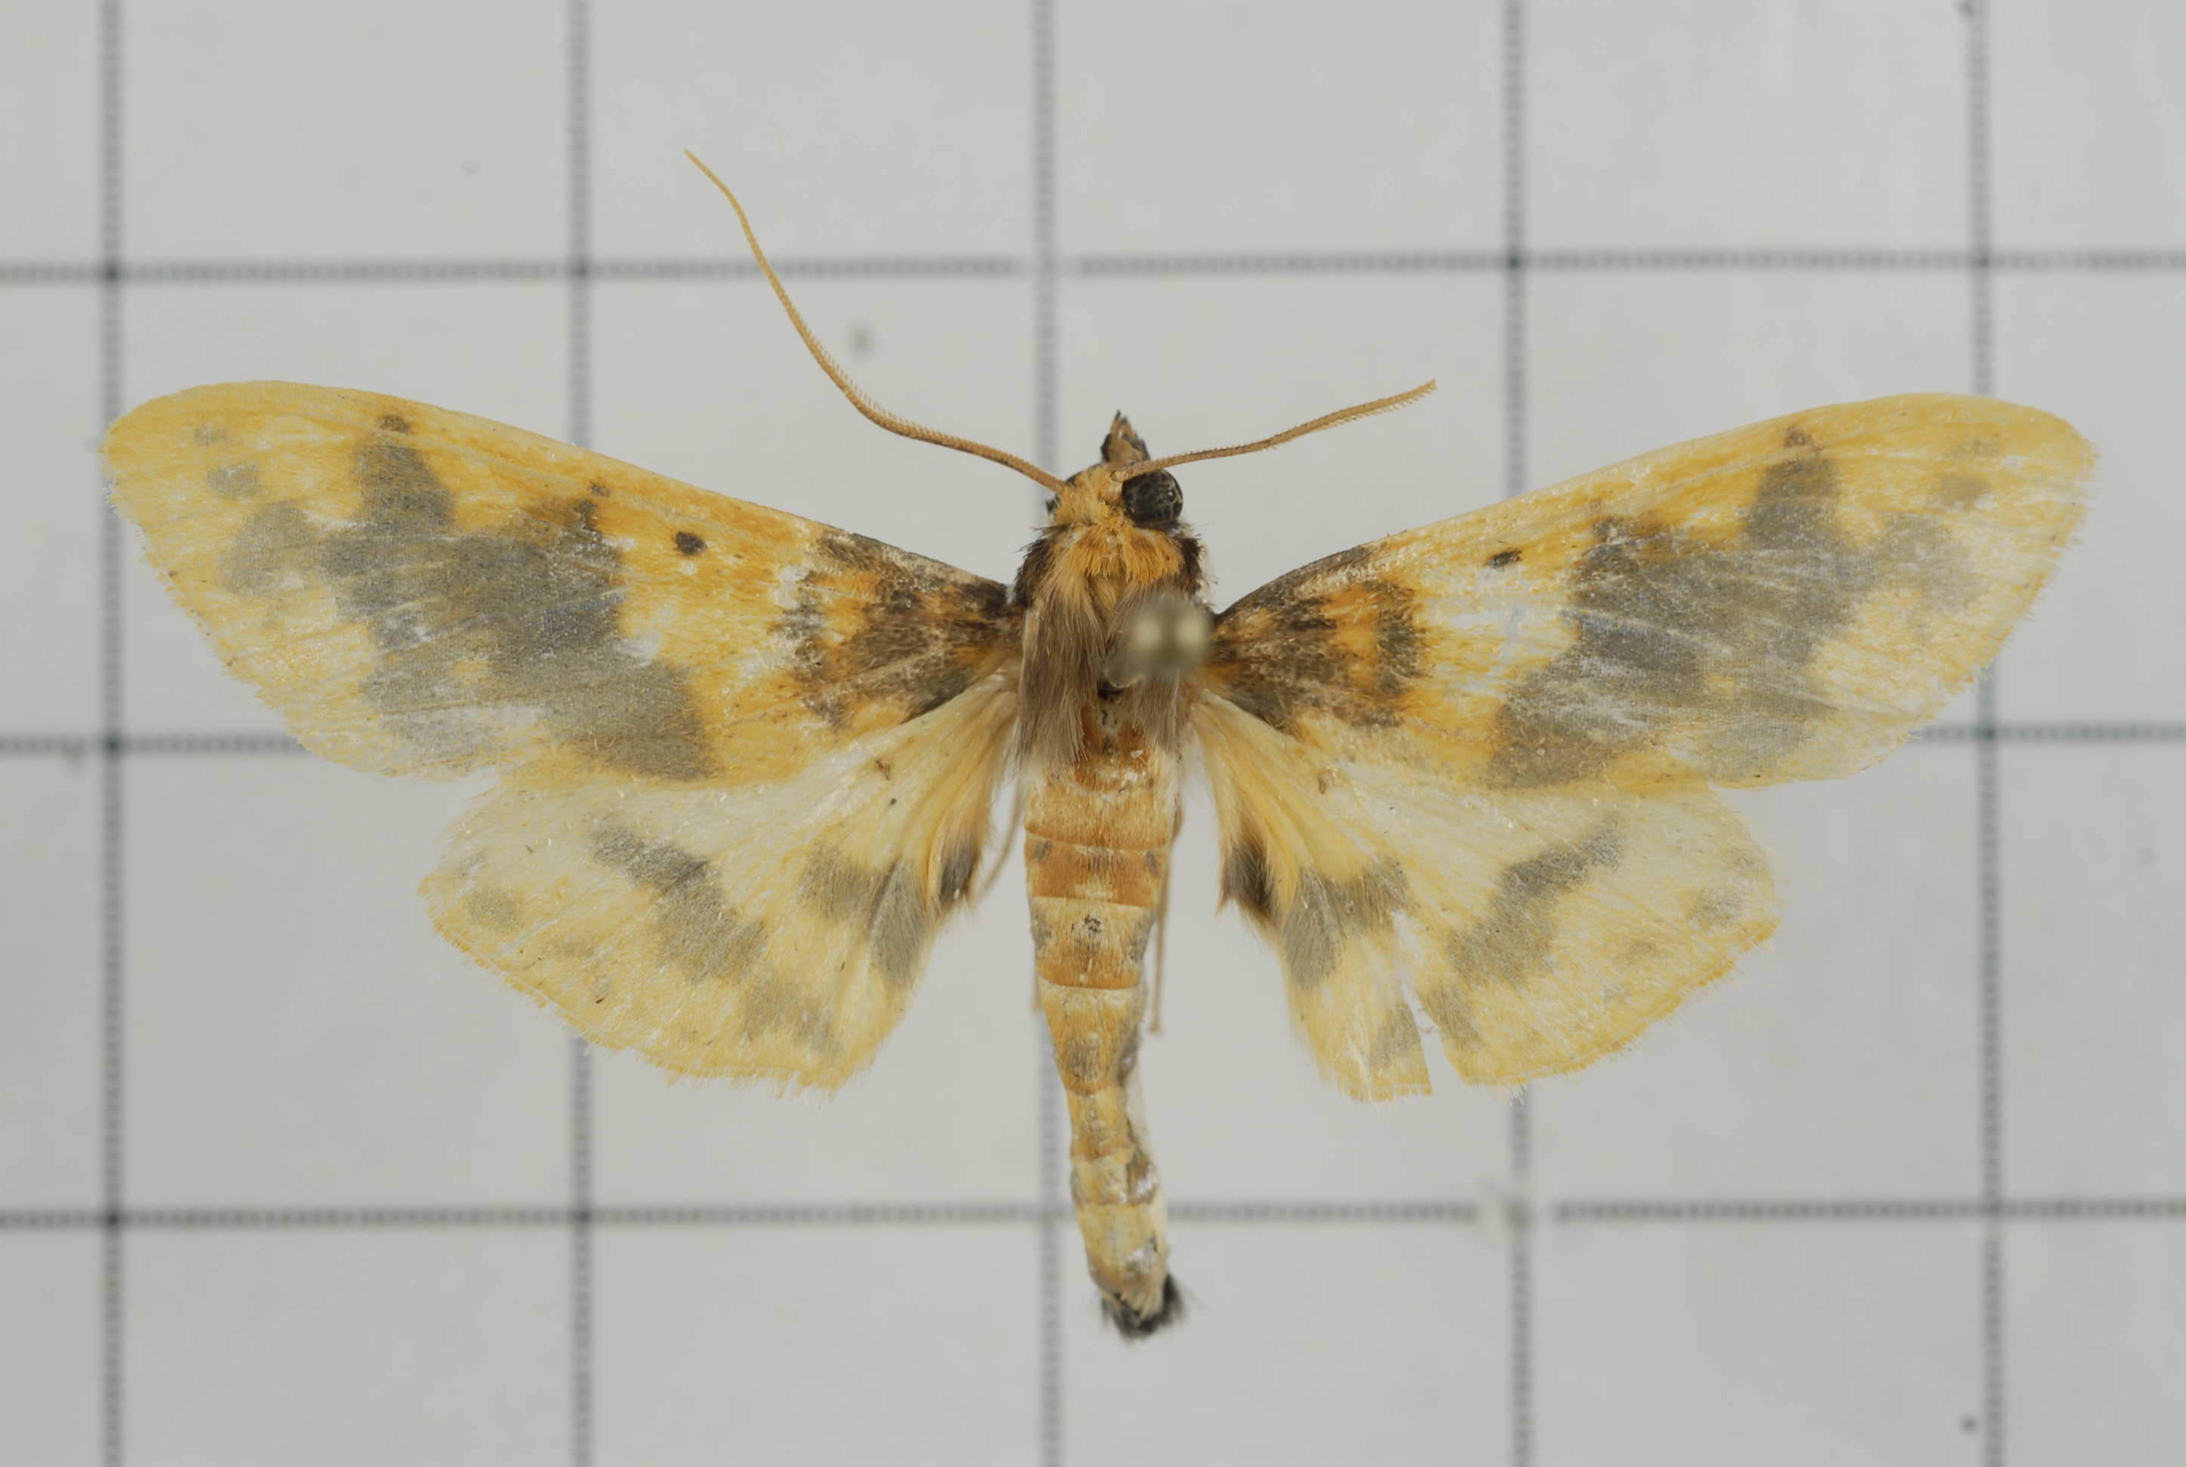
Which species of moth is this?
Pachynoa thoosalis
